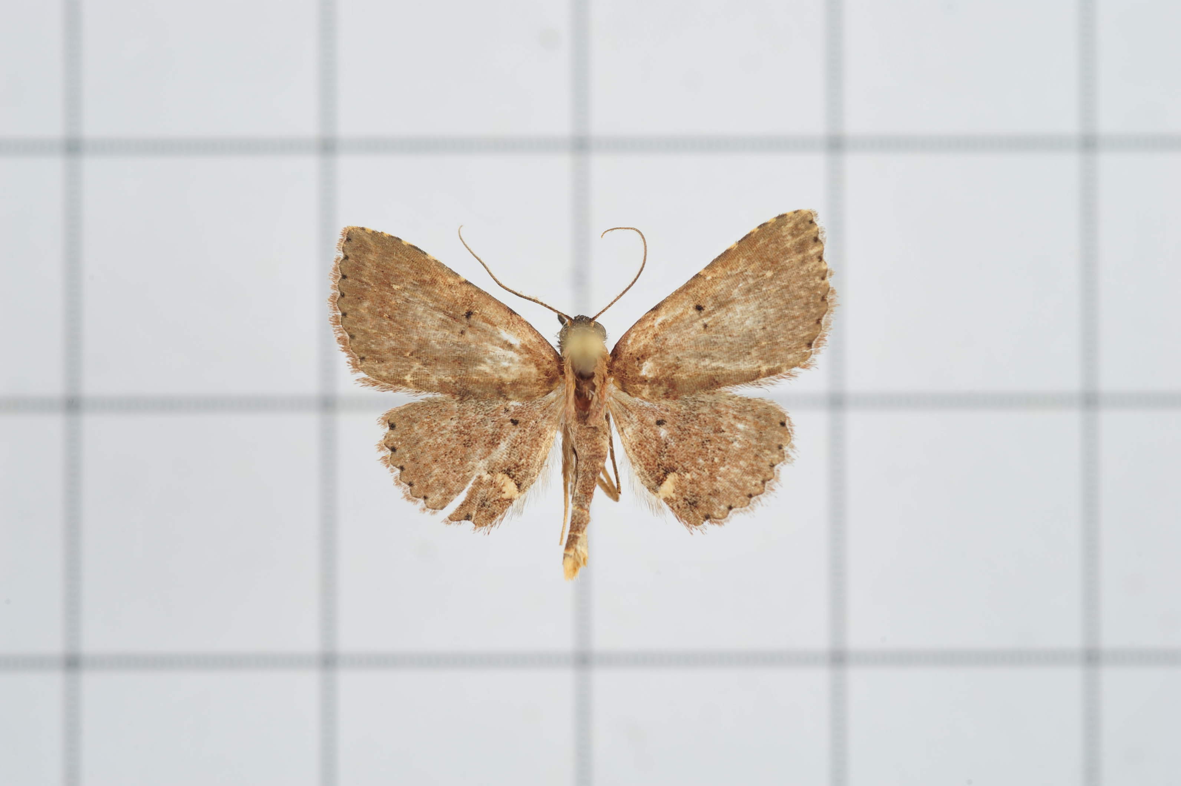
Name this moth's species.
Nechesia albodentata
